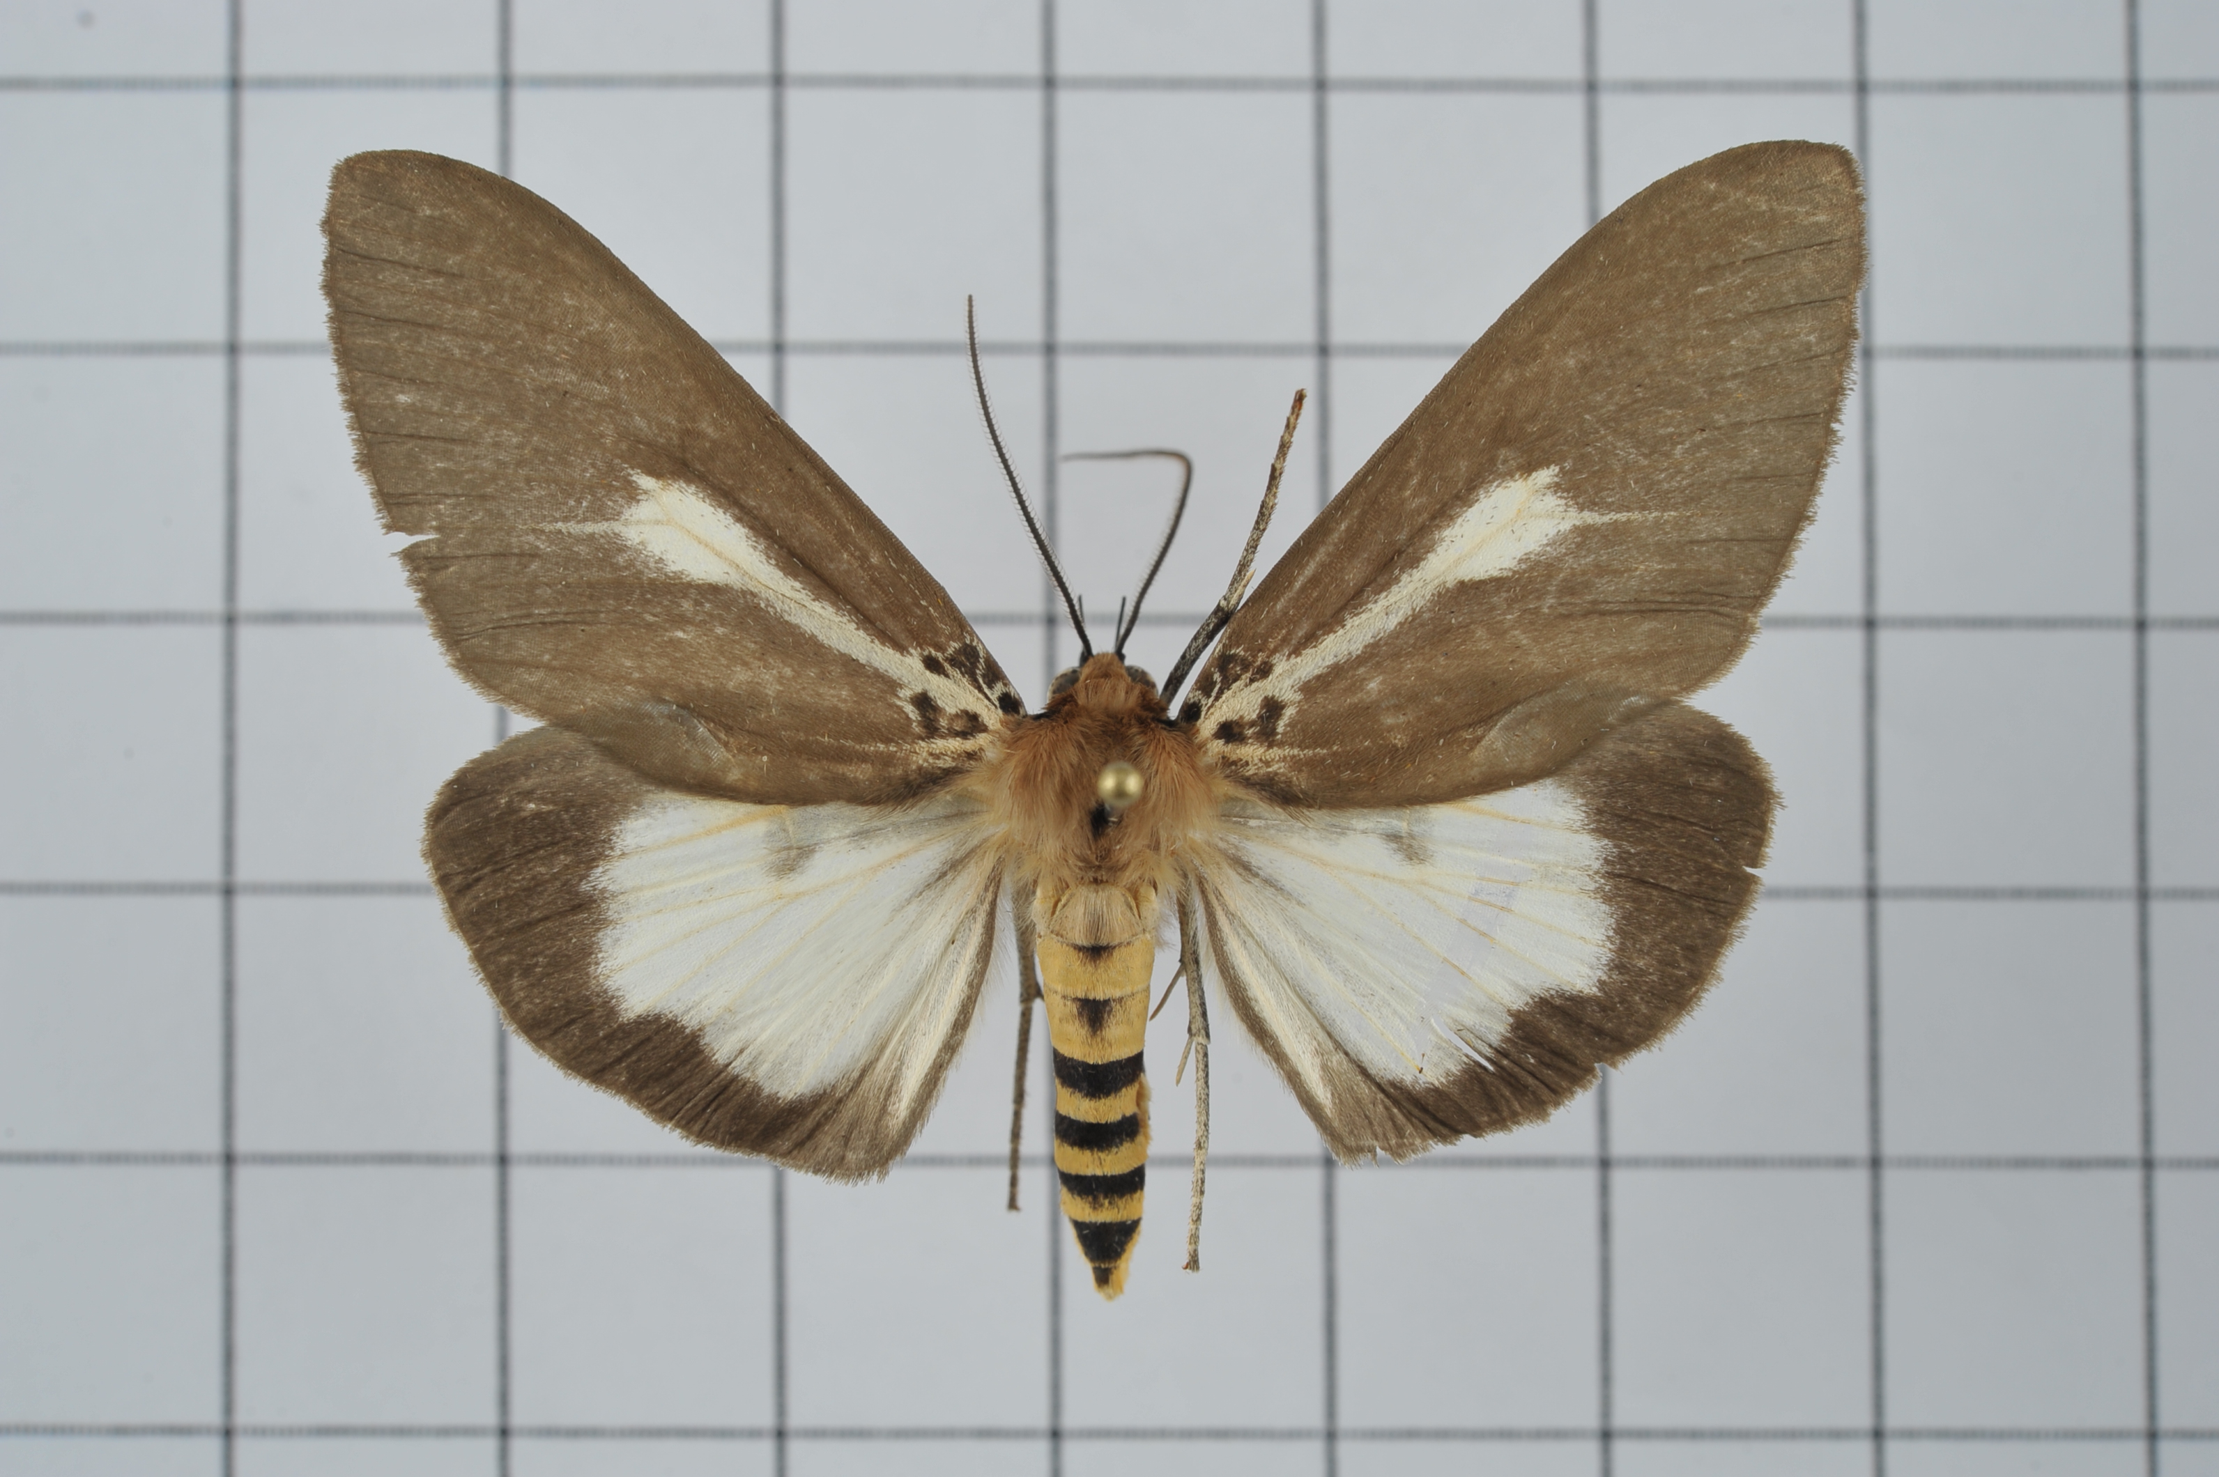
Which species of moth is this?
Asota heliconia zebrina
